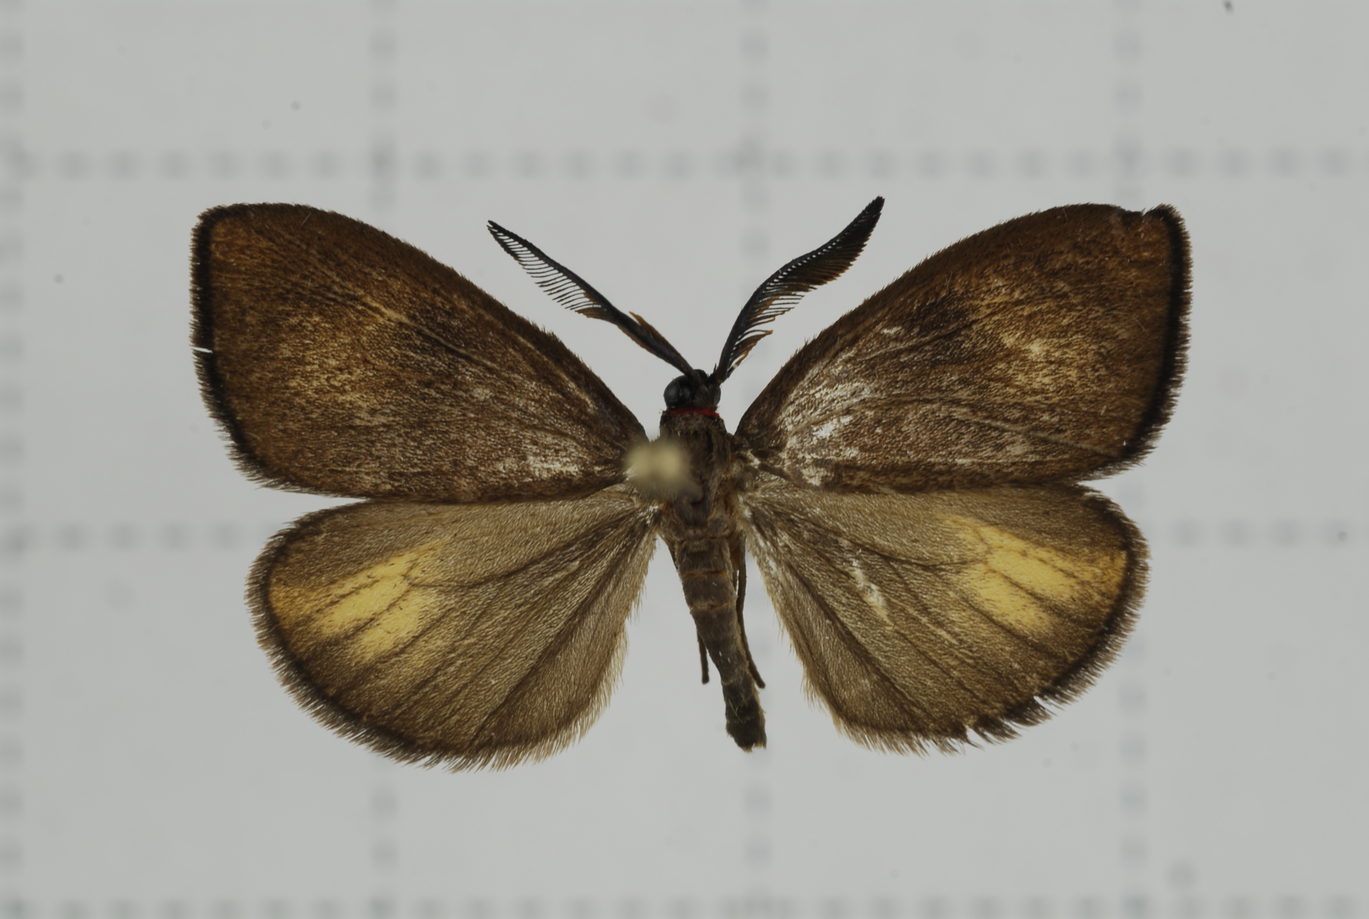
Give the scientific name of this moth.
Arbudas submacula
